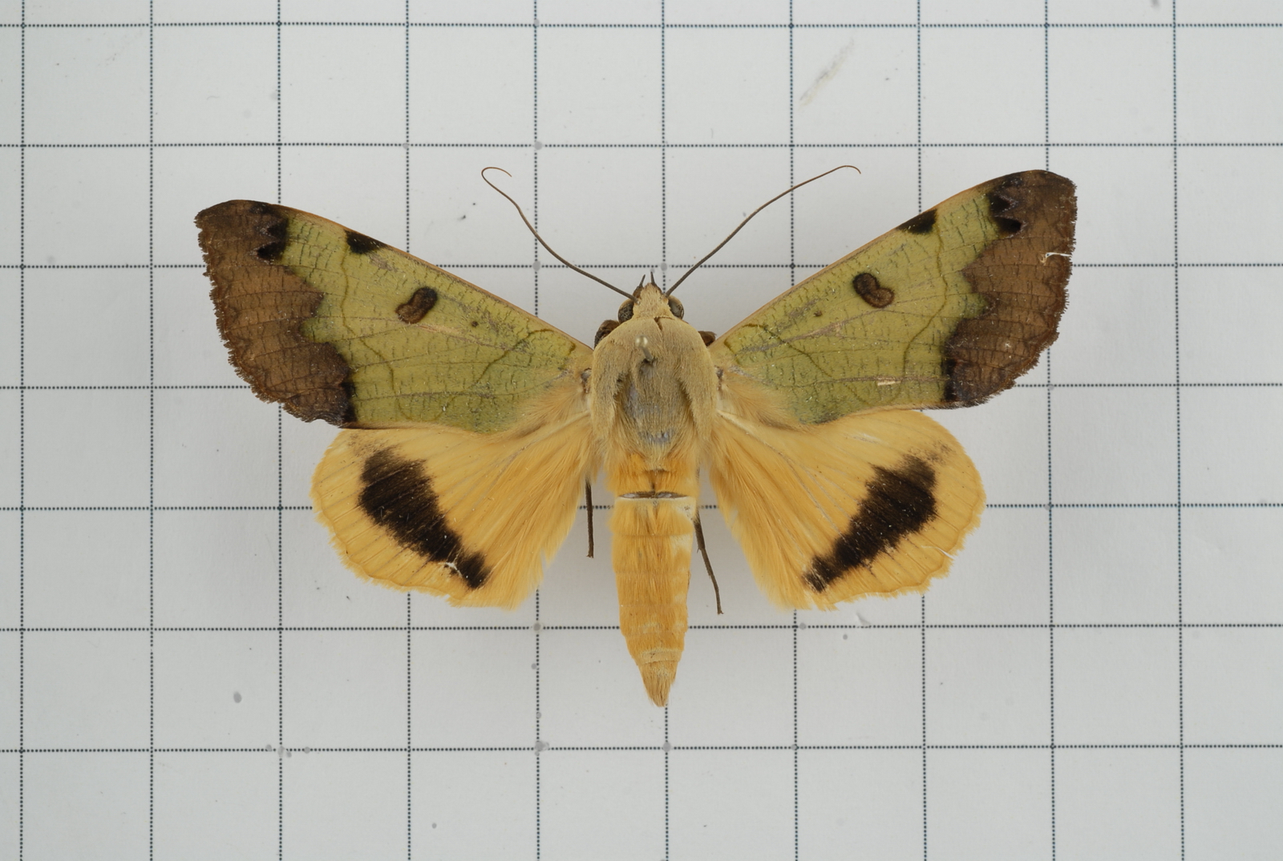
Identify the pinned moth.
Ophiusa tirhaca
